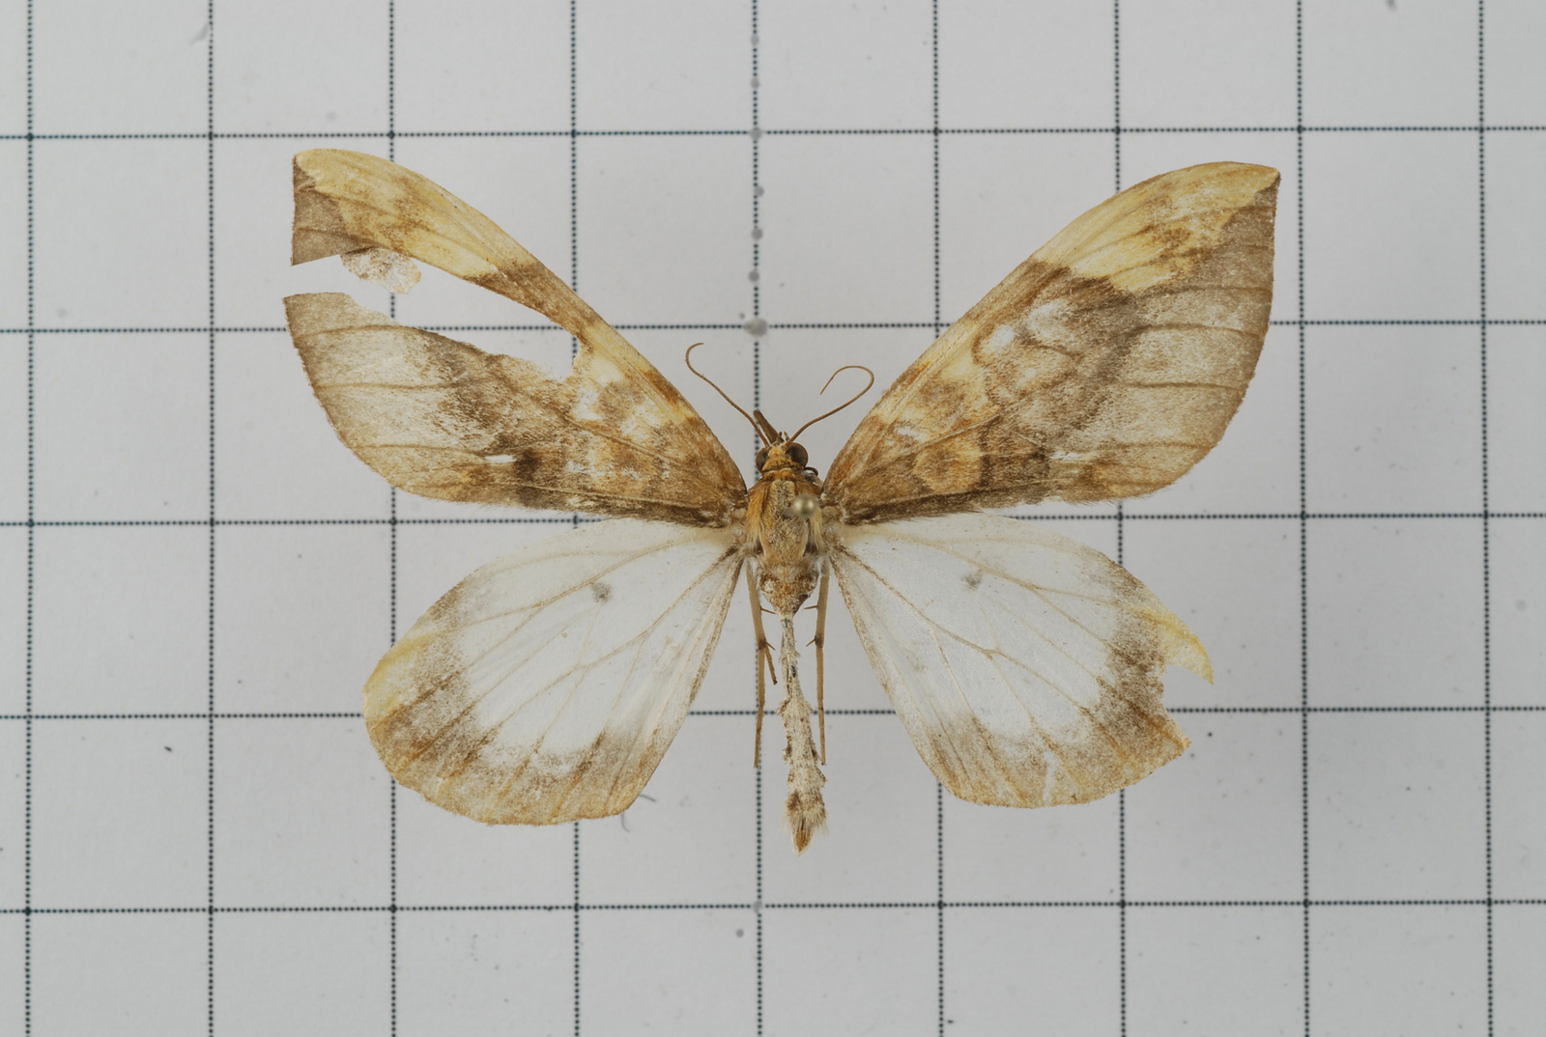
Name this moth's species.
Gandaritis postalba
